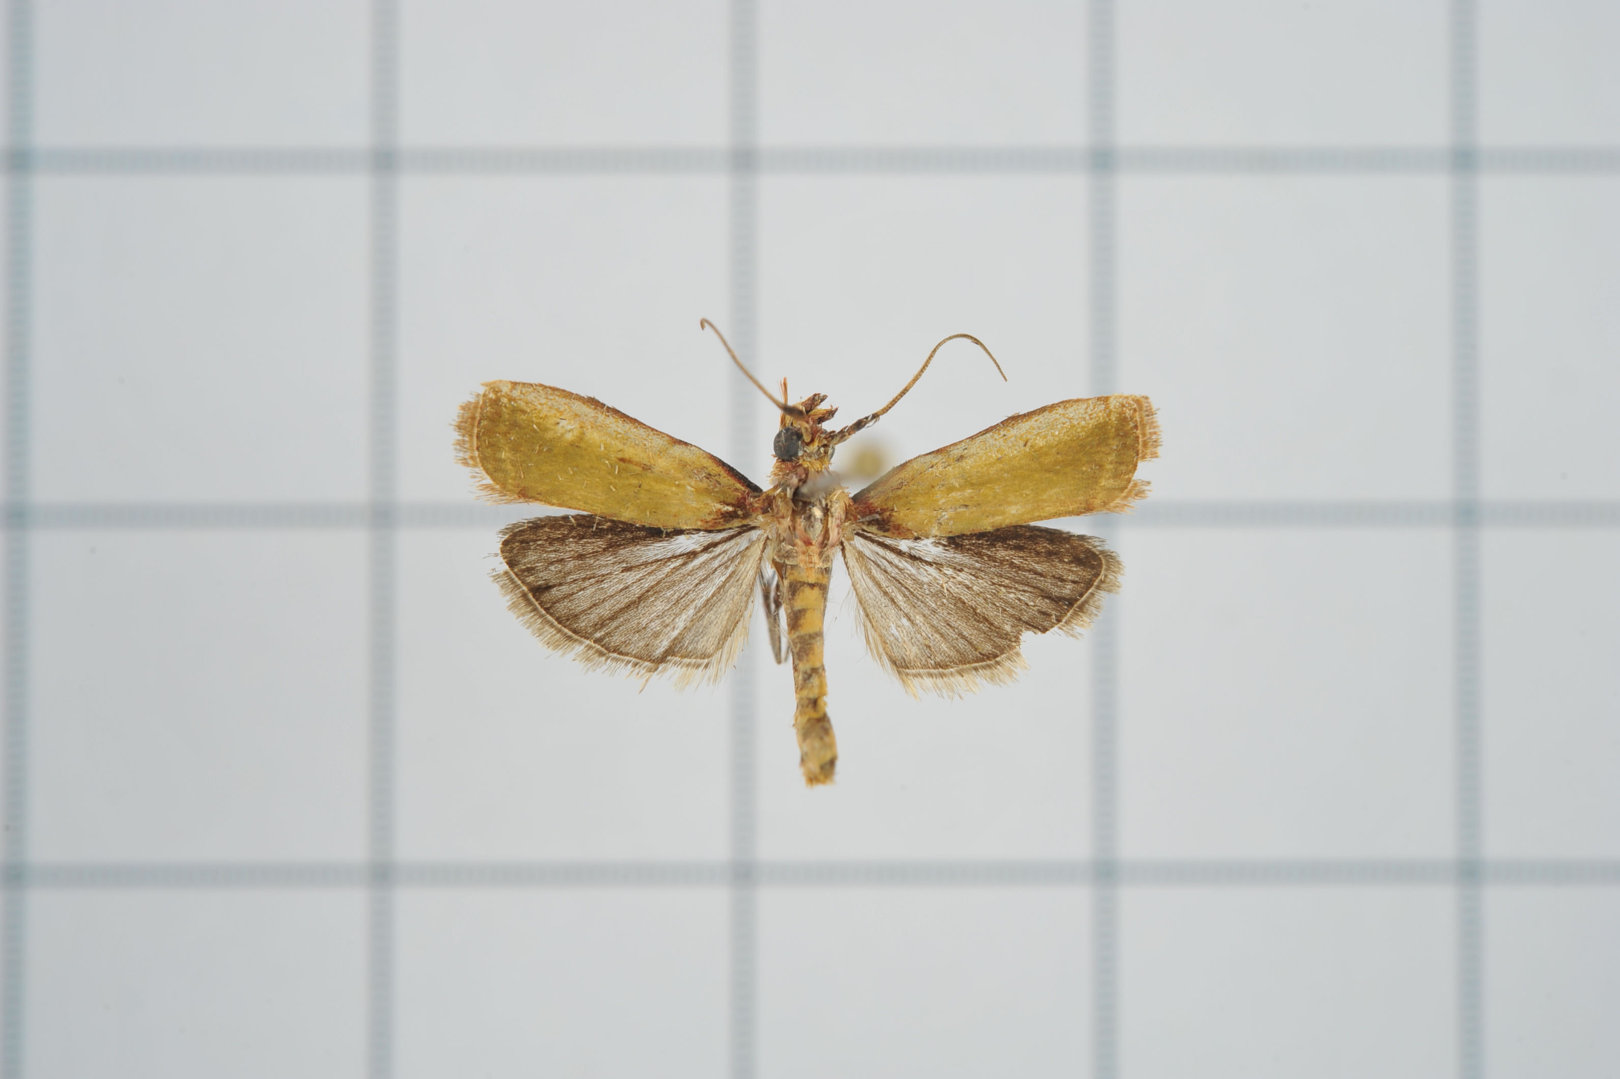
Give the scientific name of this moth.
Volobilis chloropterella
